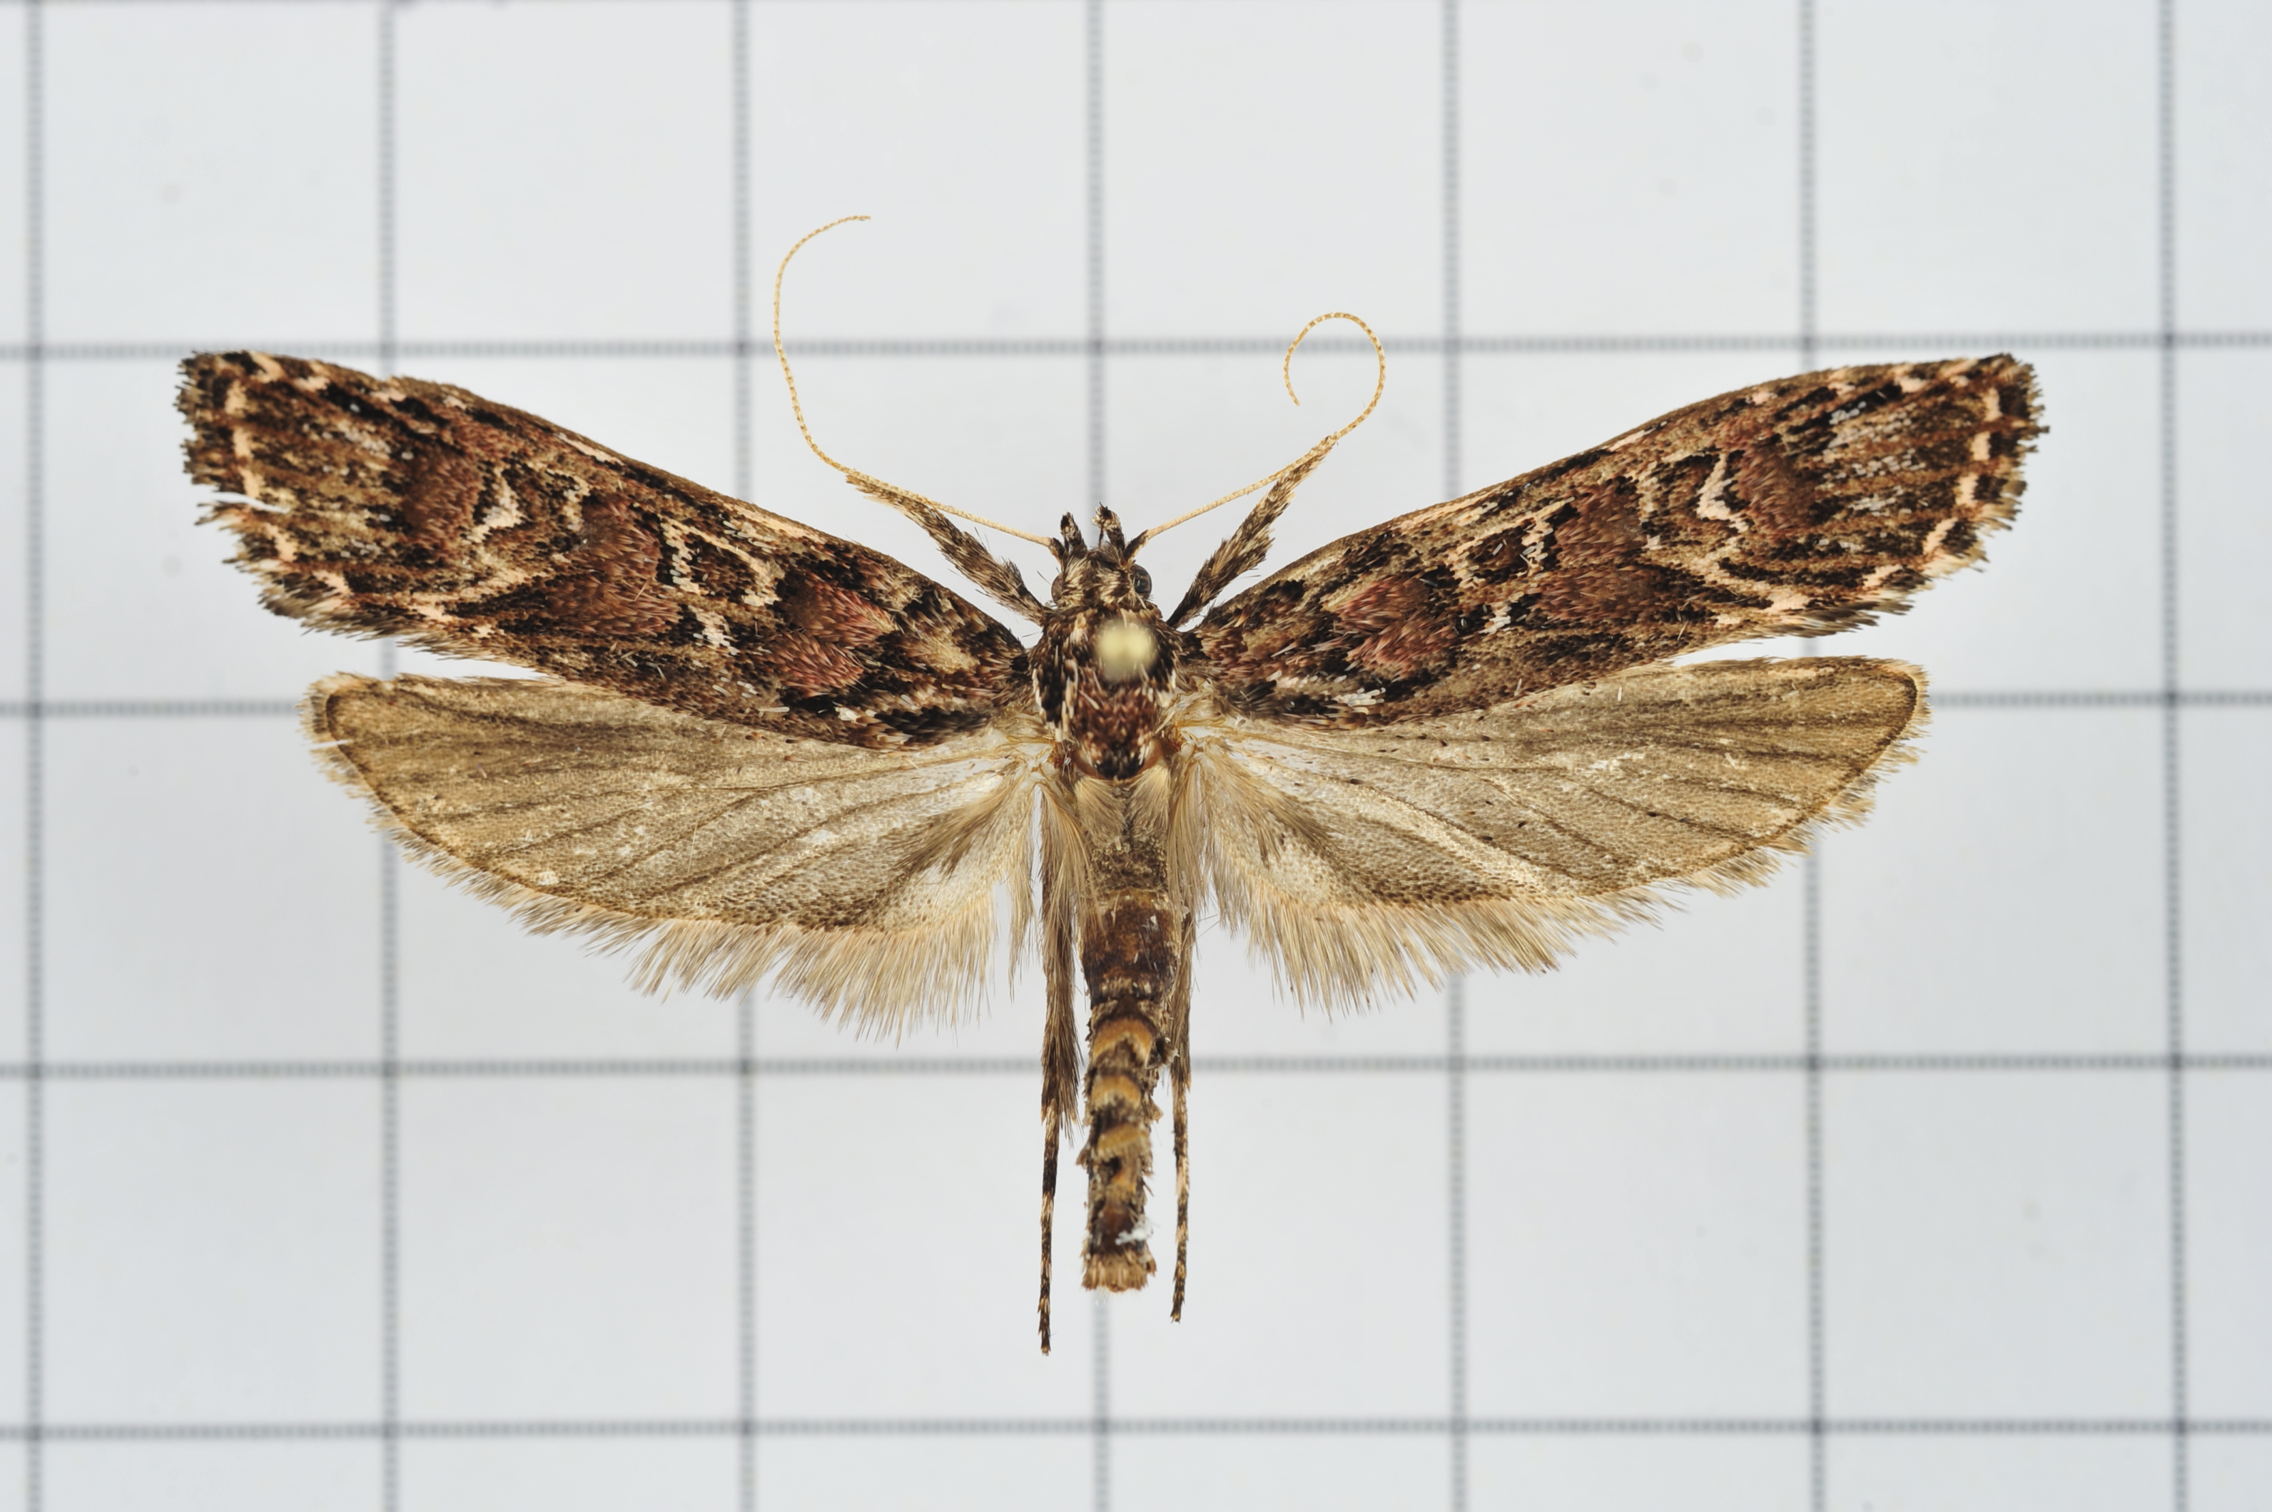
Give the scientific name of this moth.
Casmara agronoma
